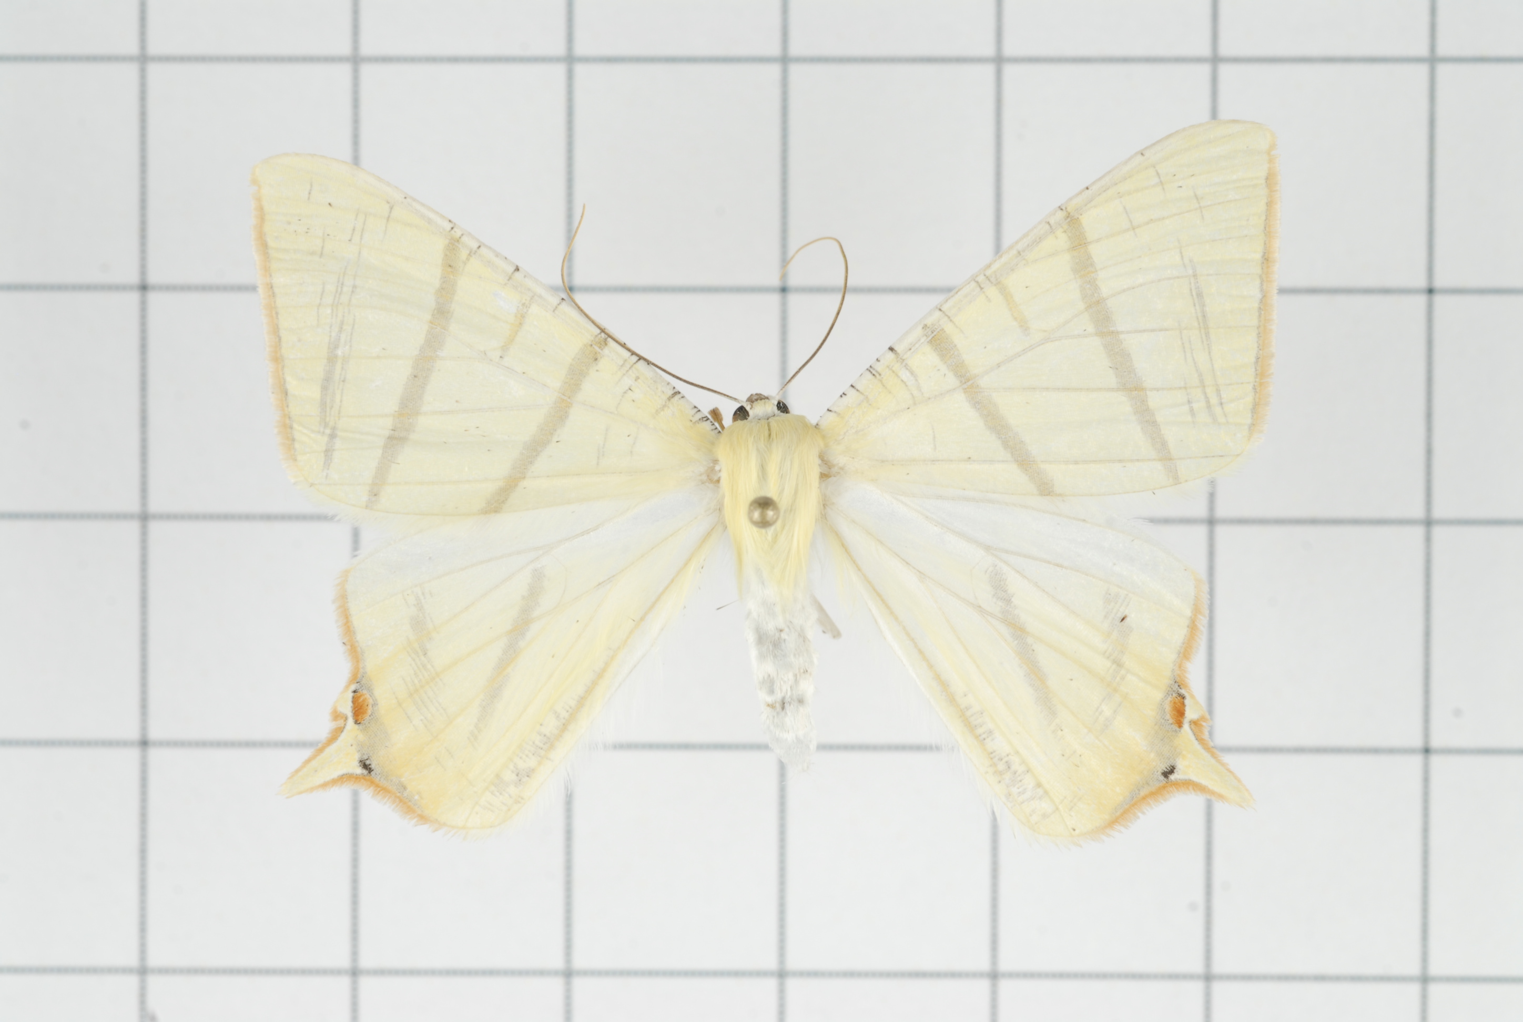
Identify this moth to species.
Ourapteryx sciticaudaria
